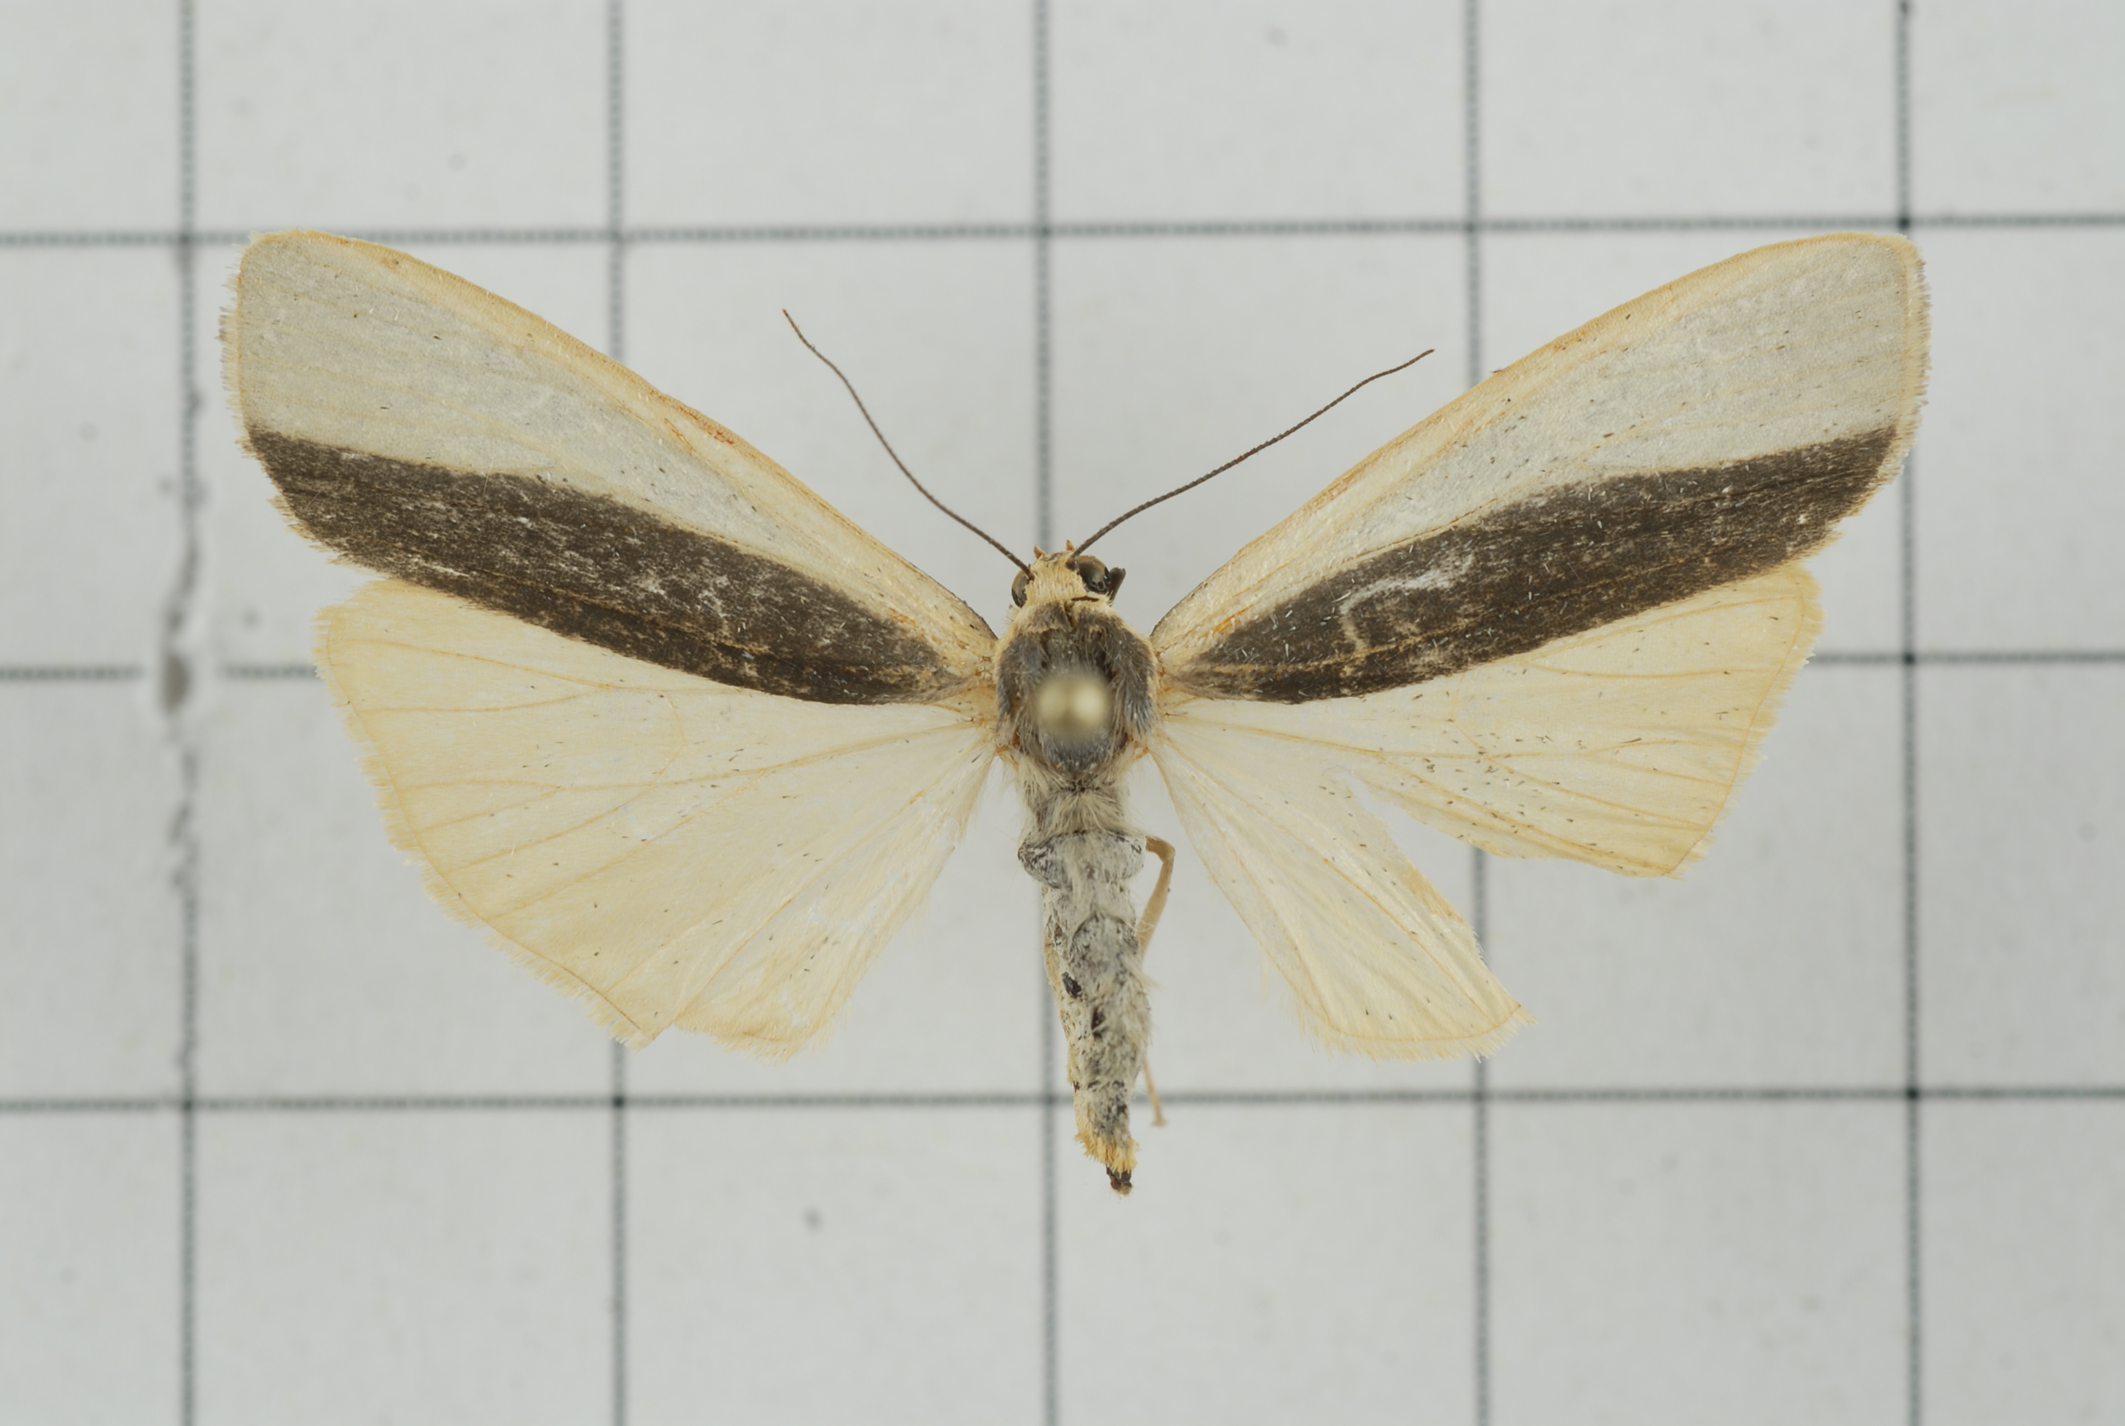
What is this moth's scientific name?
Hesudra divisa
